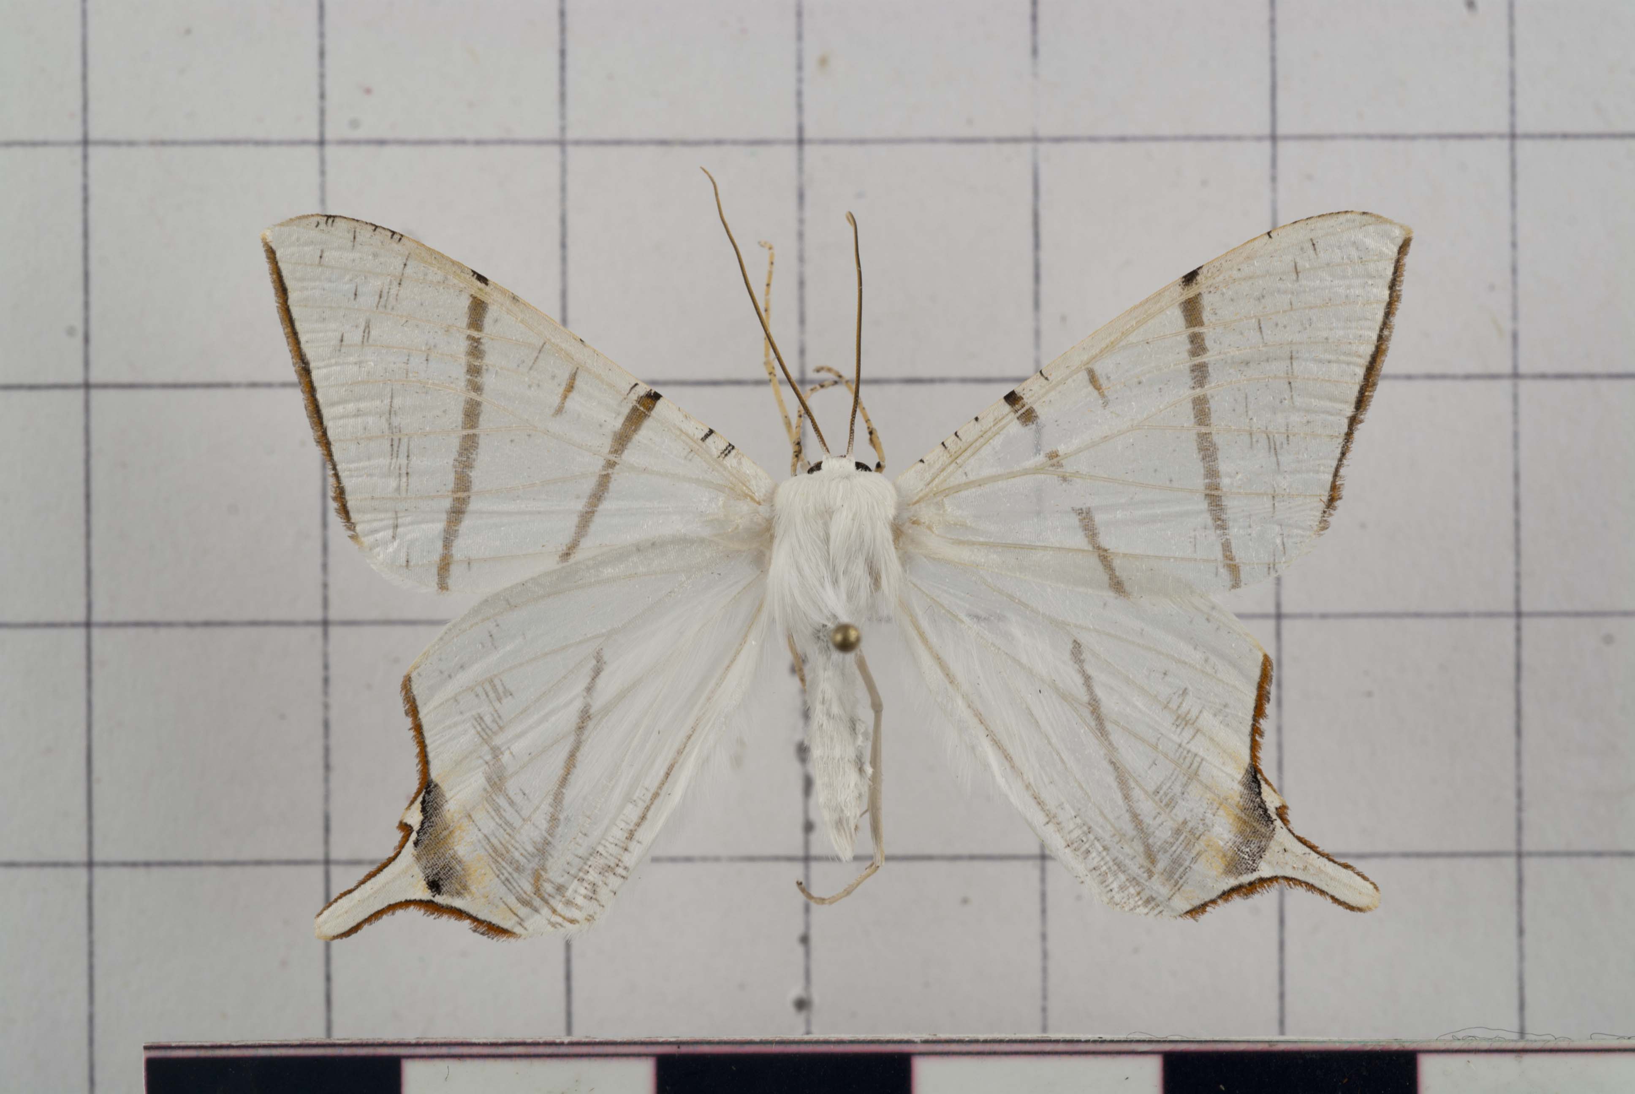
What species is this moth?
Ourapteryx clara formosana
